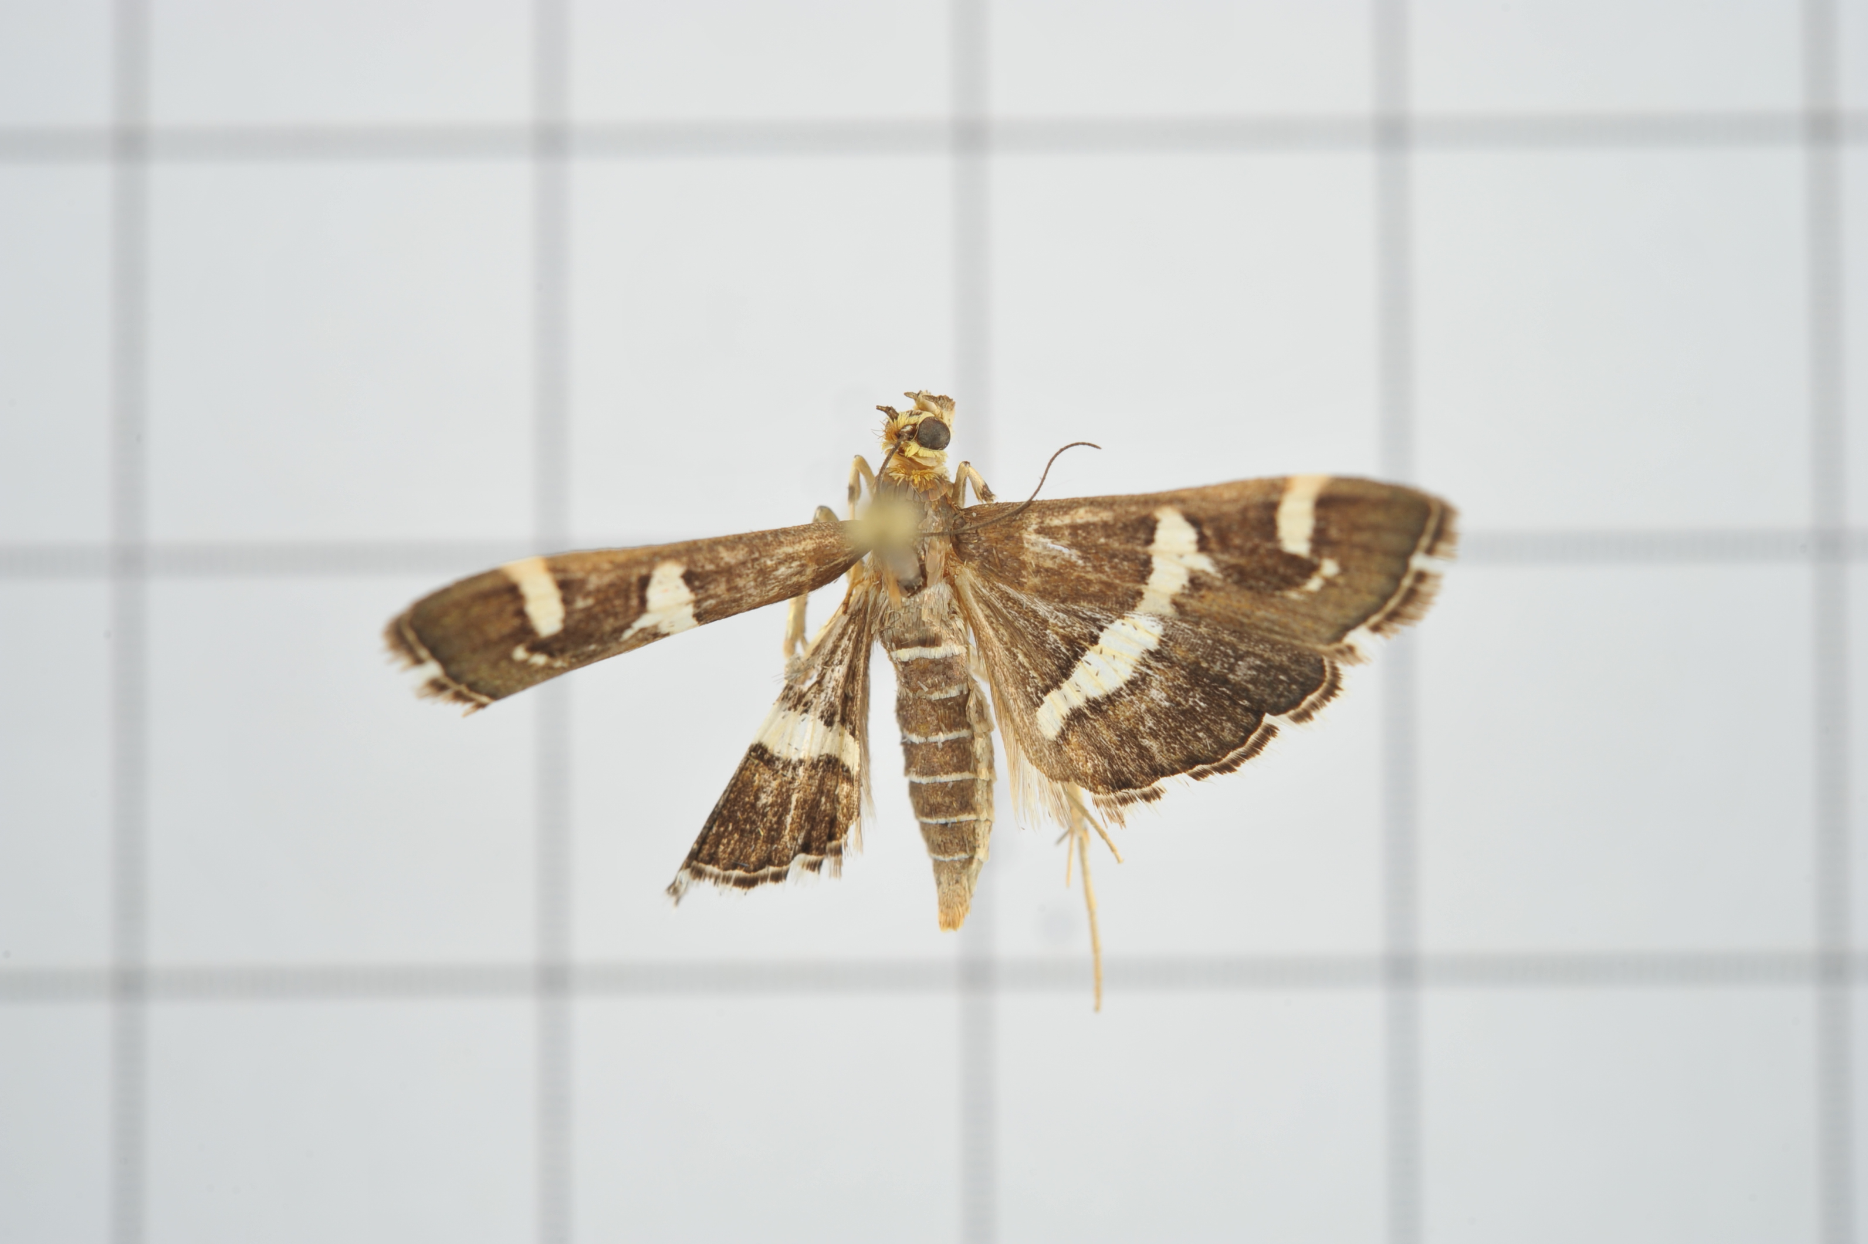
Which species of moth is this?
Spoladea recurvalis
